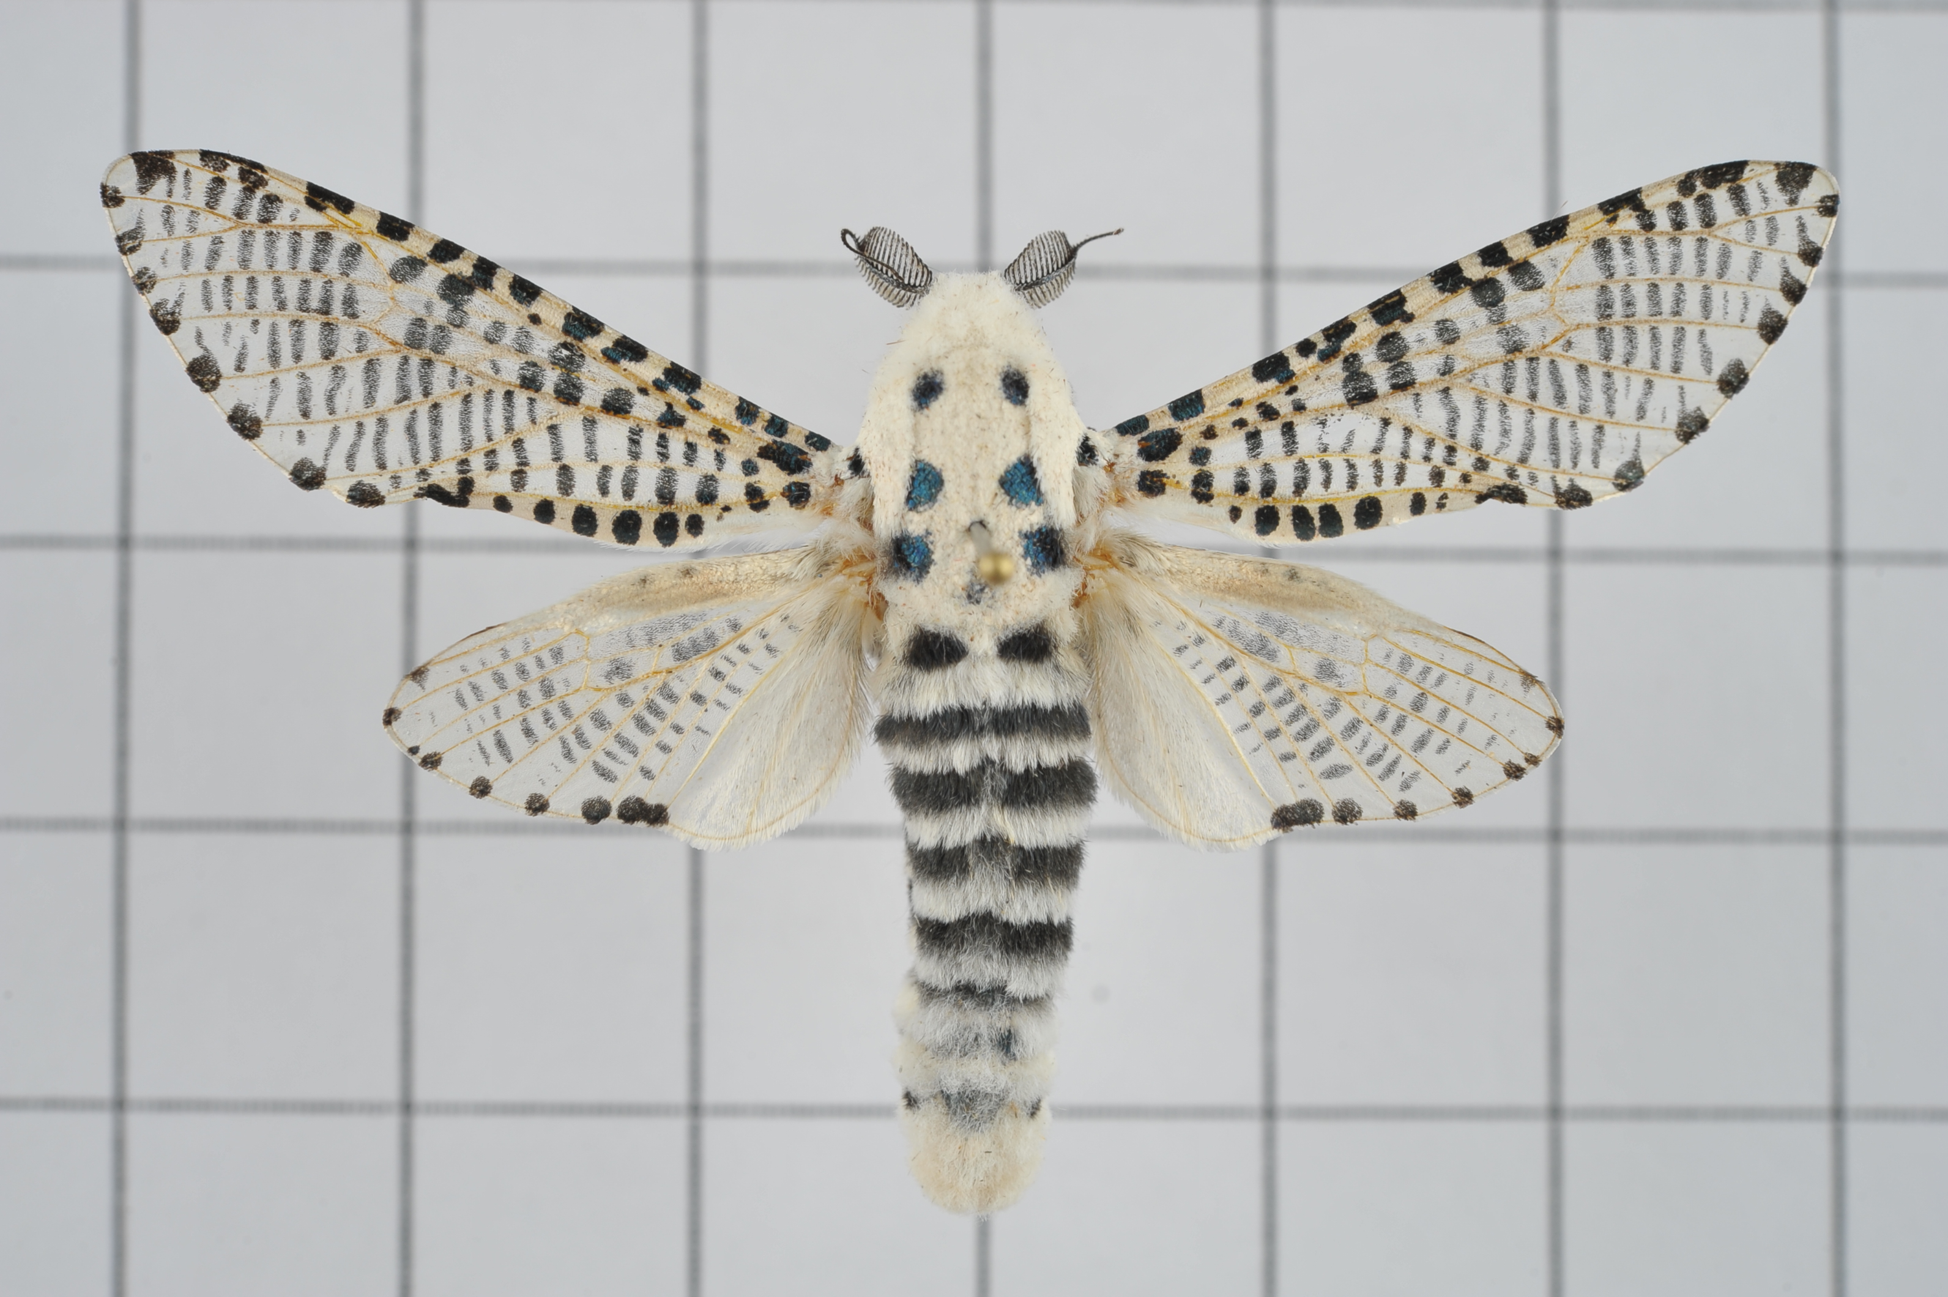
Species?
Zeuzera multistrigata multistrigata
